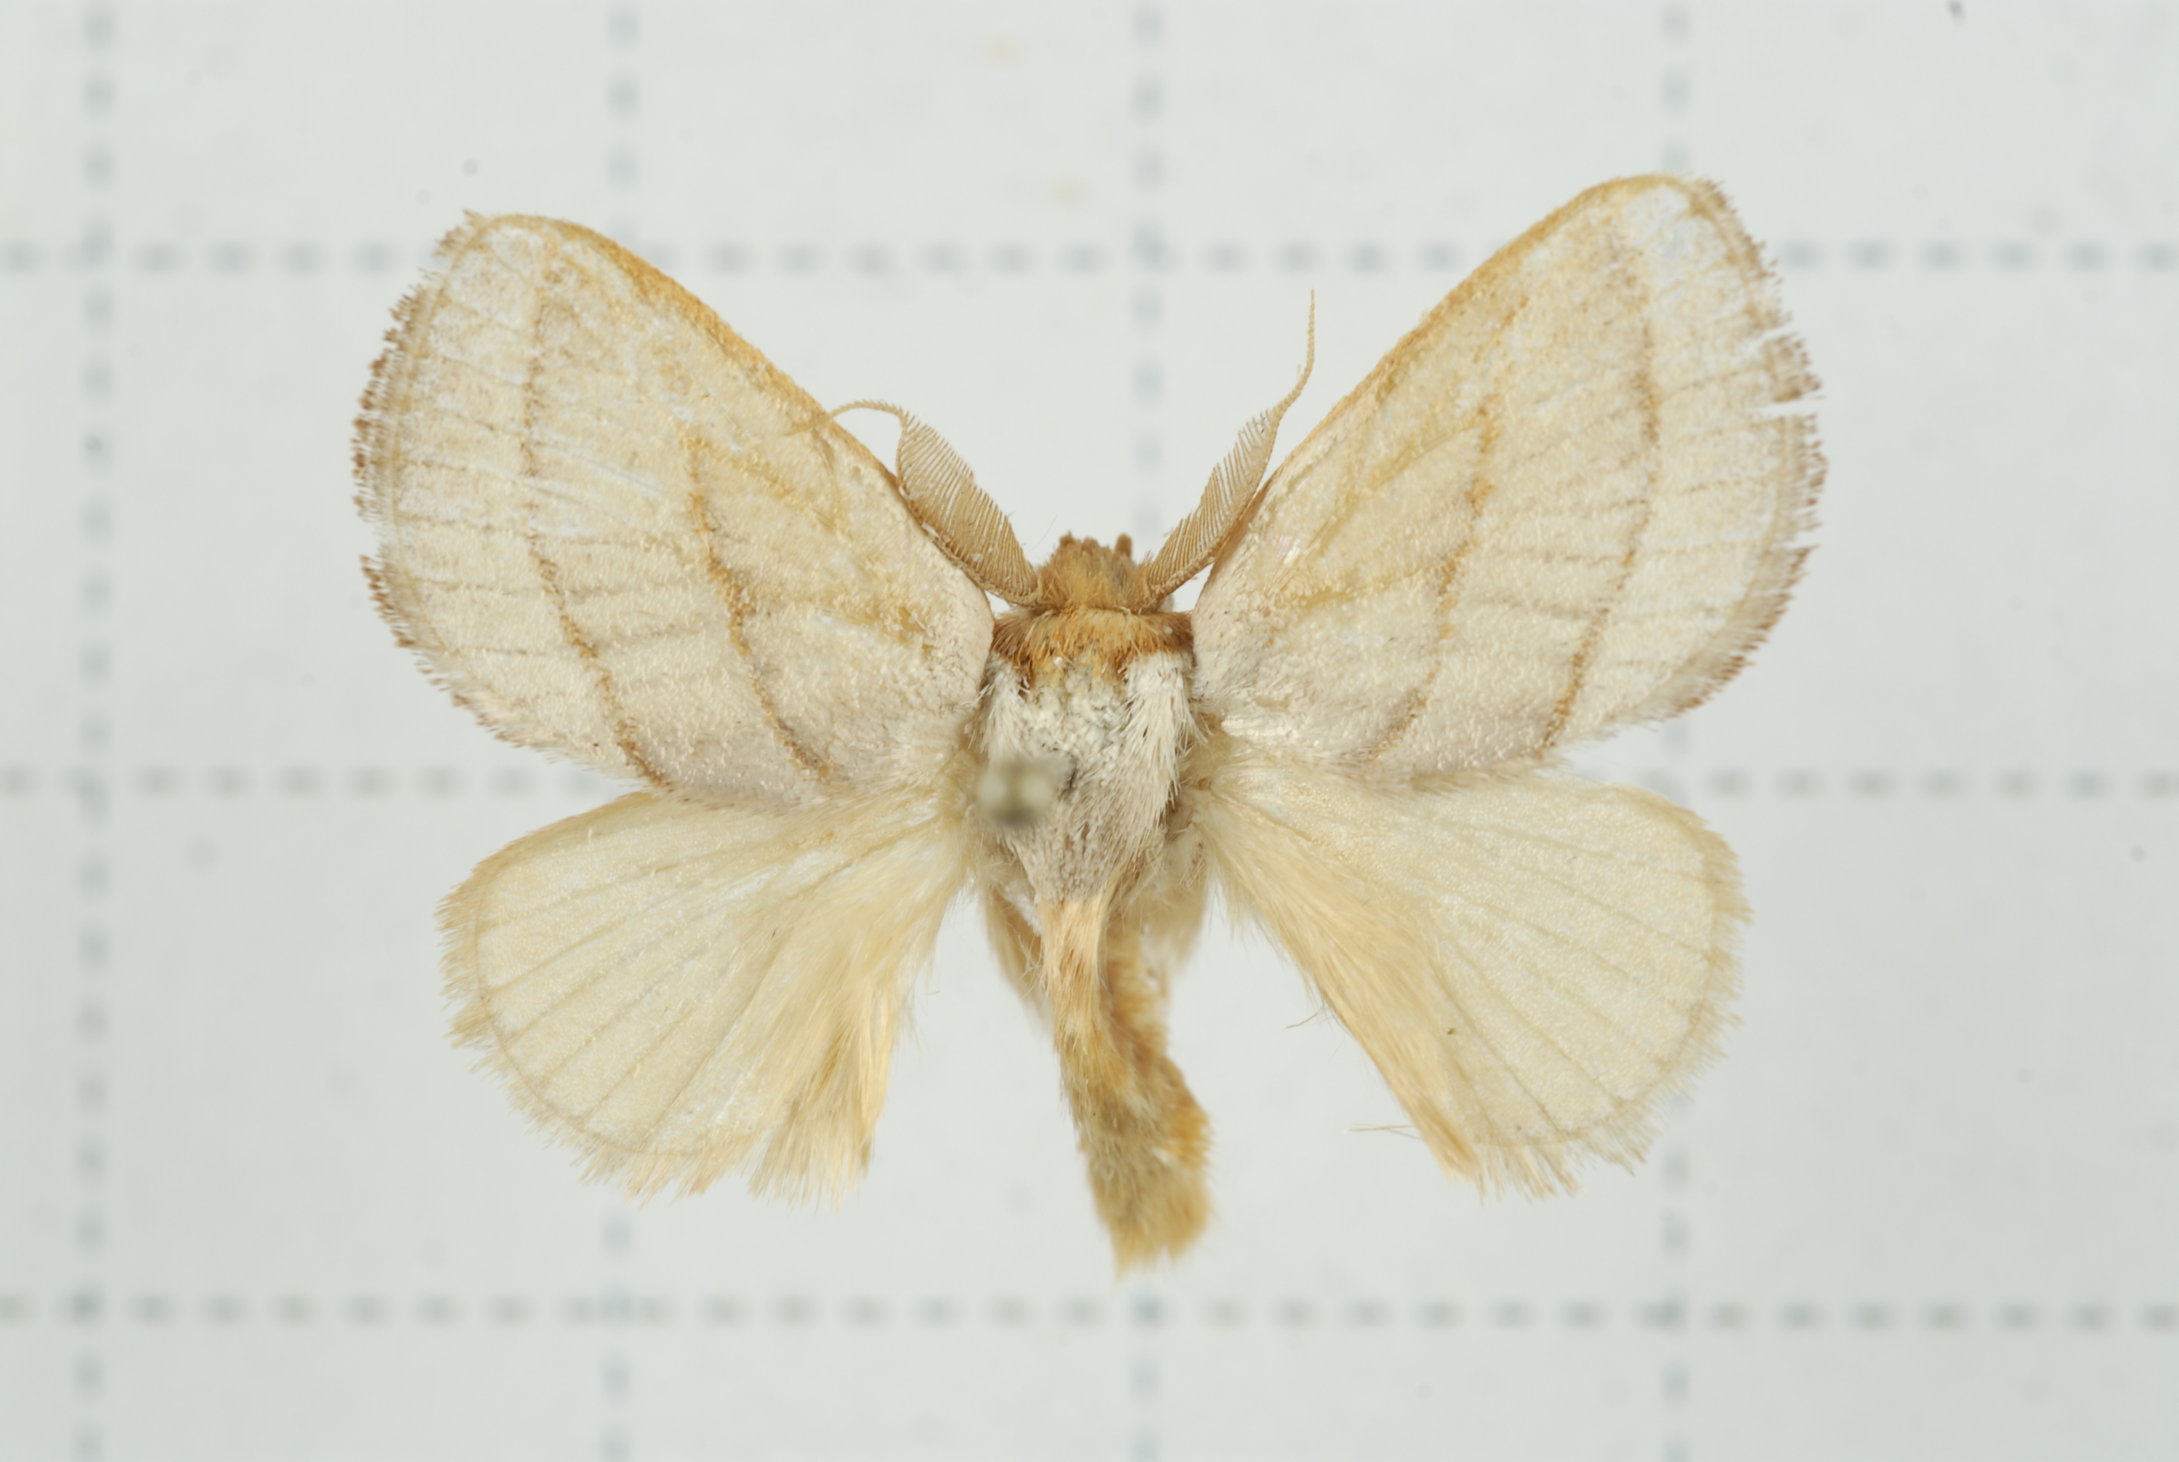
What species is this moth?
Cania heppneri
